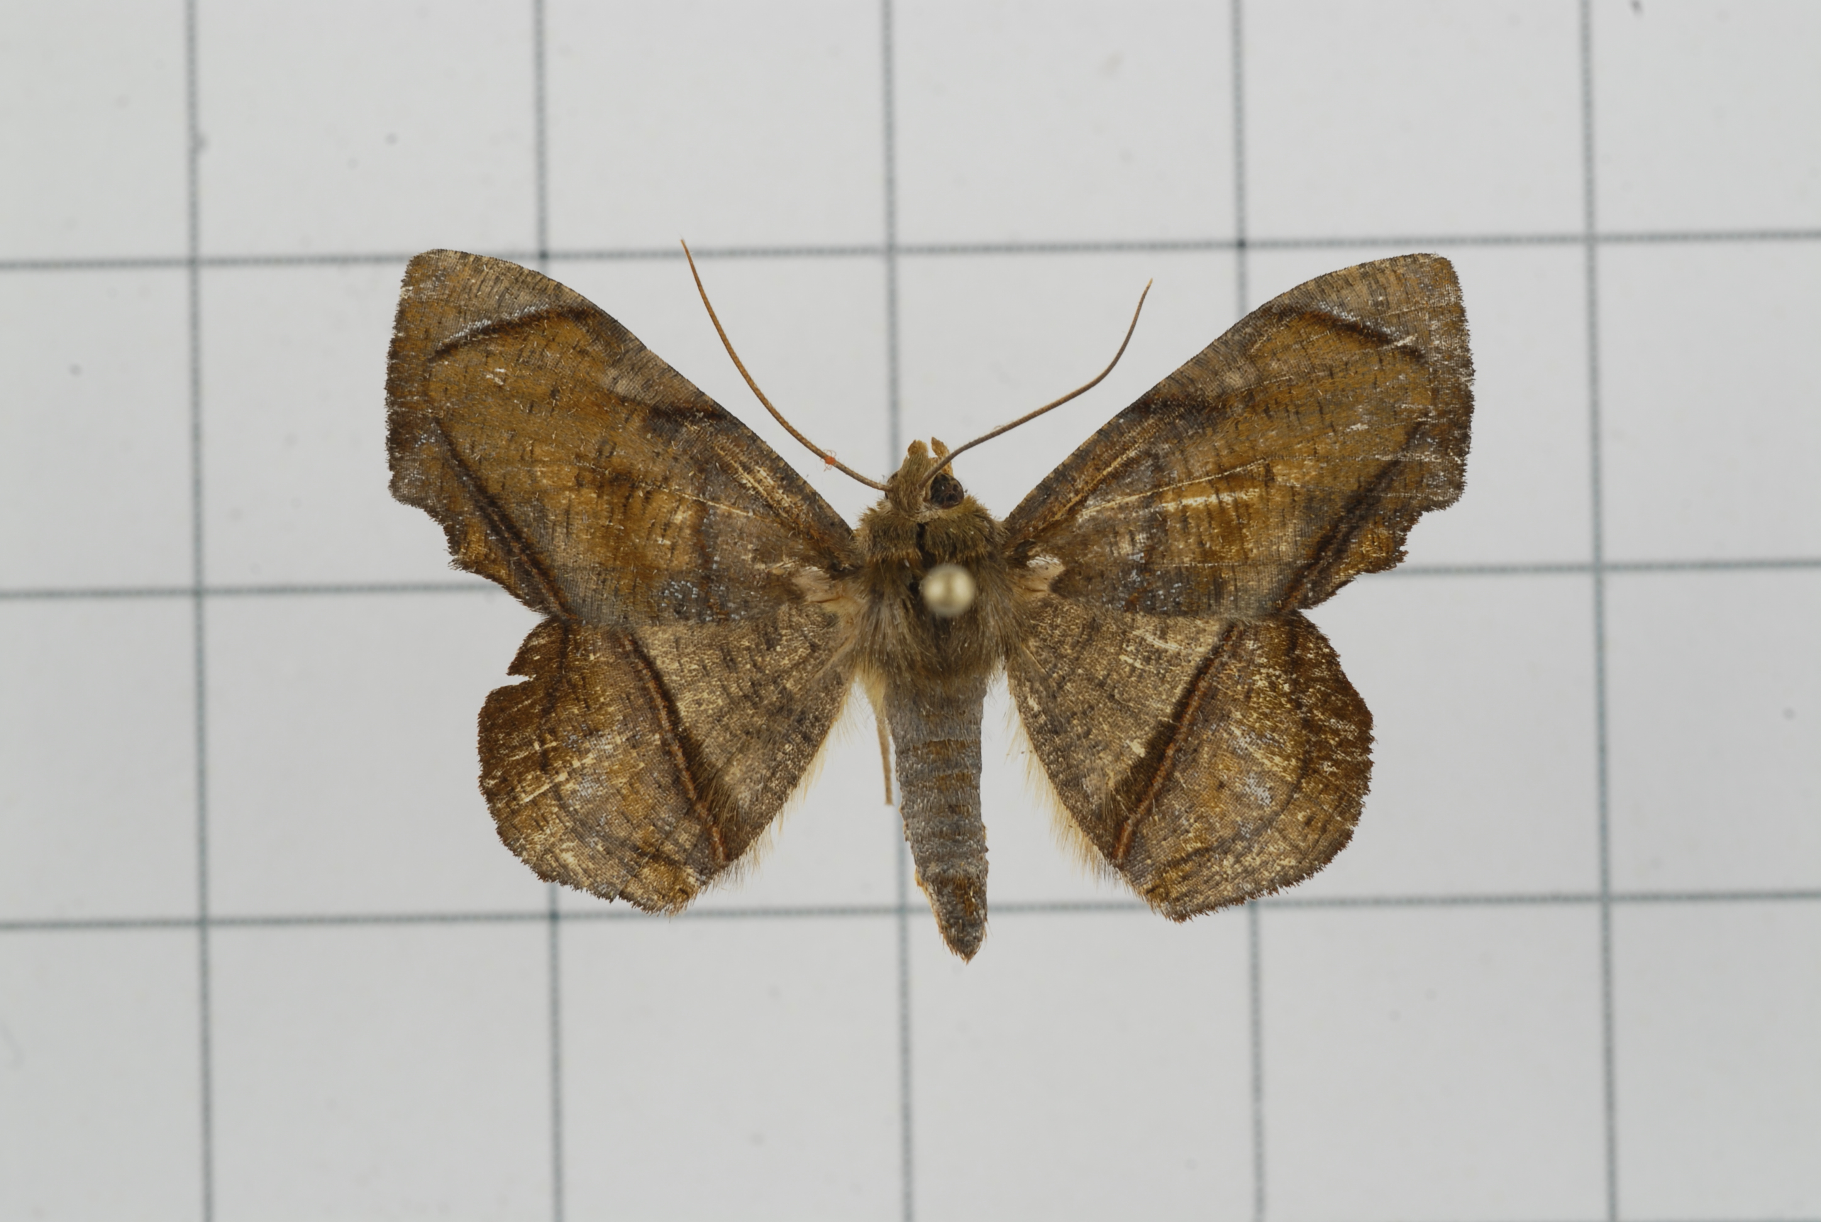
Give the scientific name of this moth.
Fascellina subsignata
